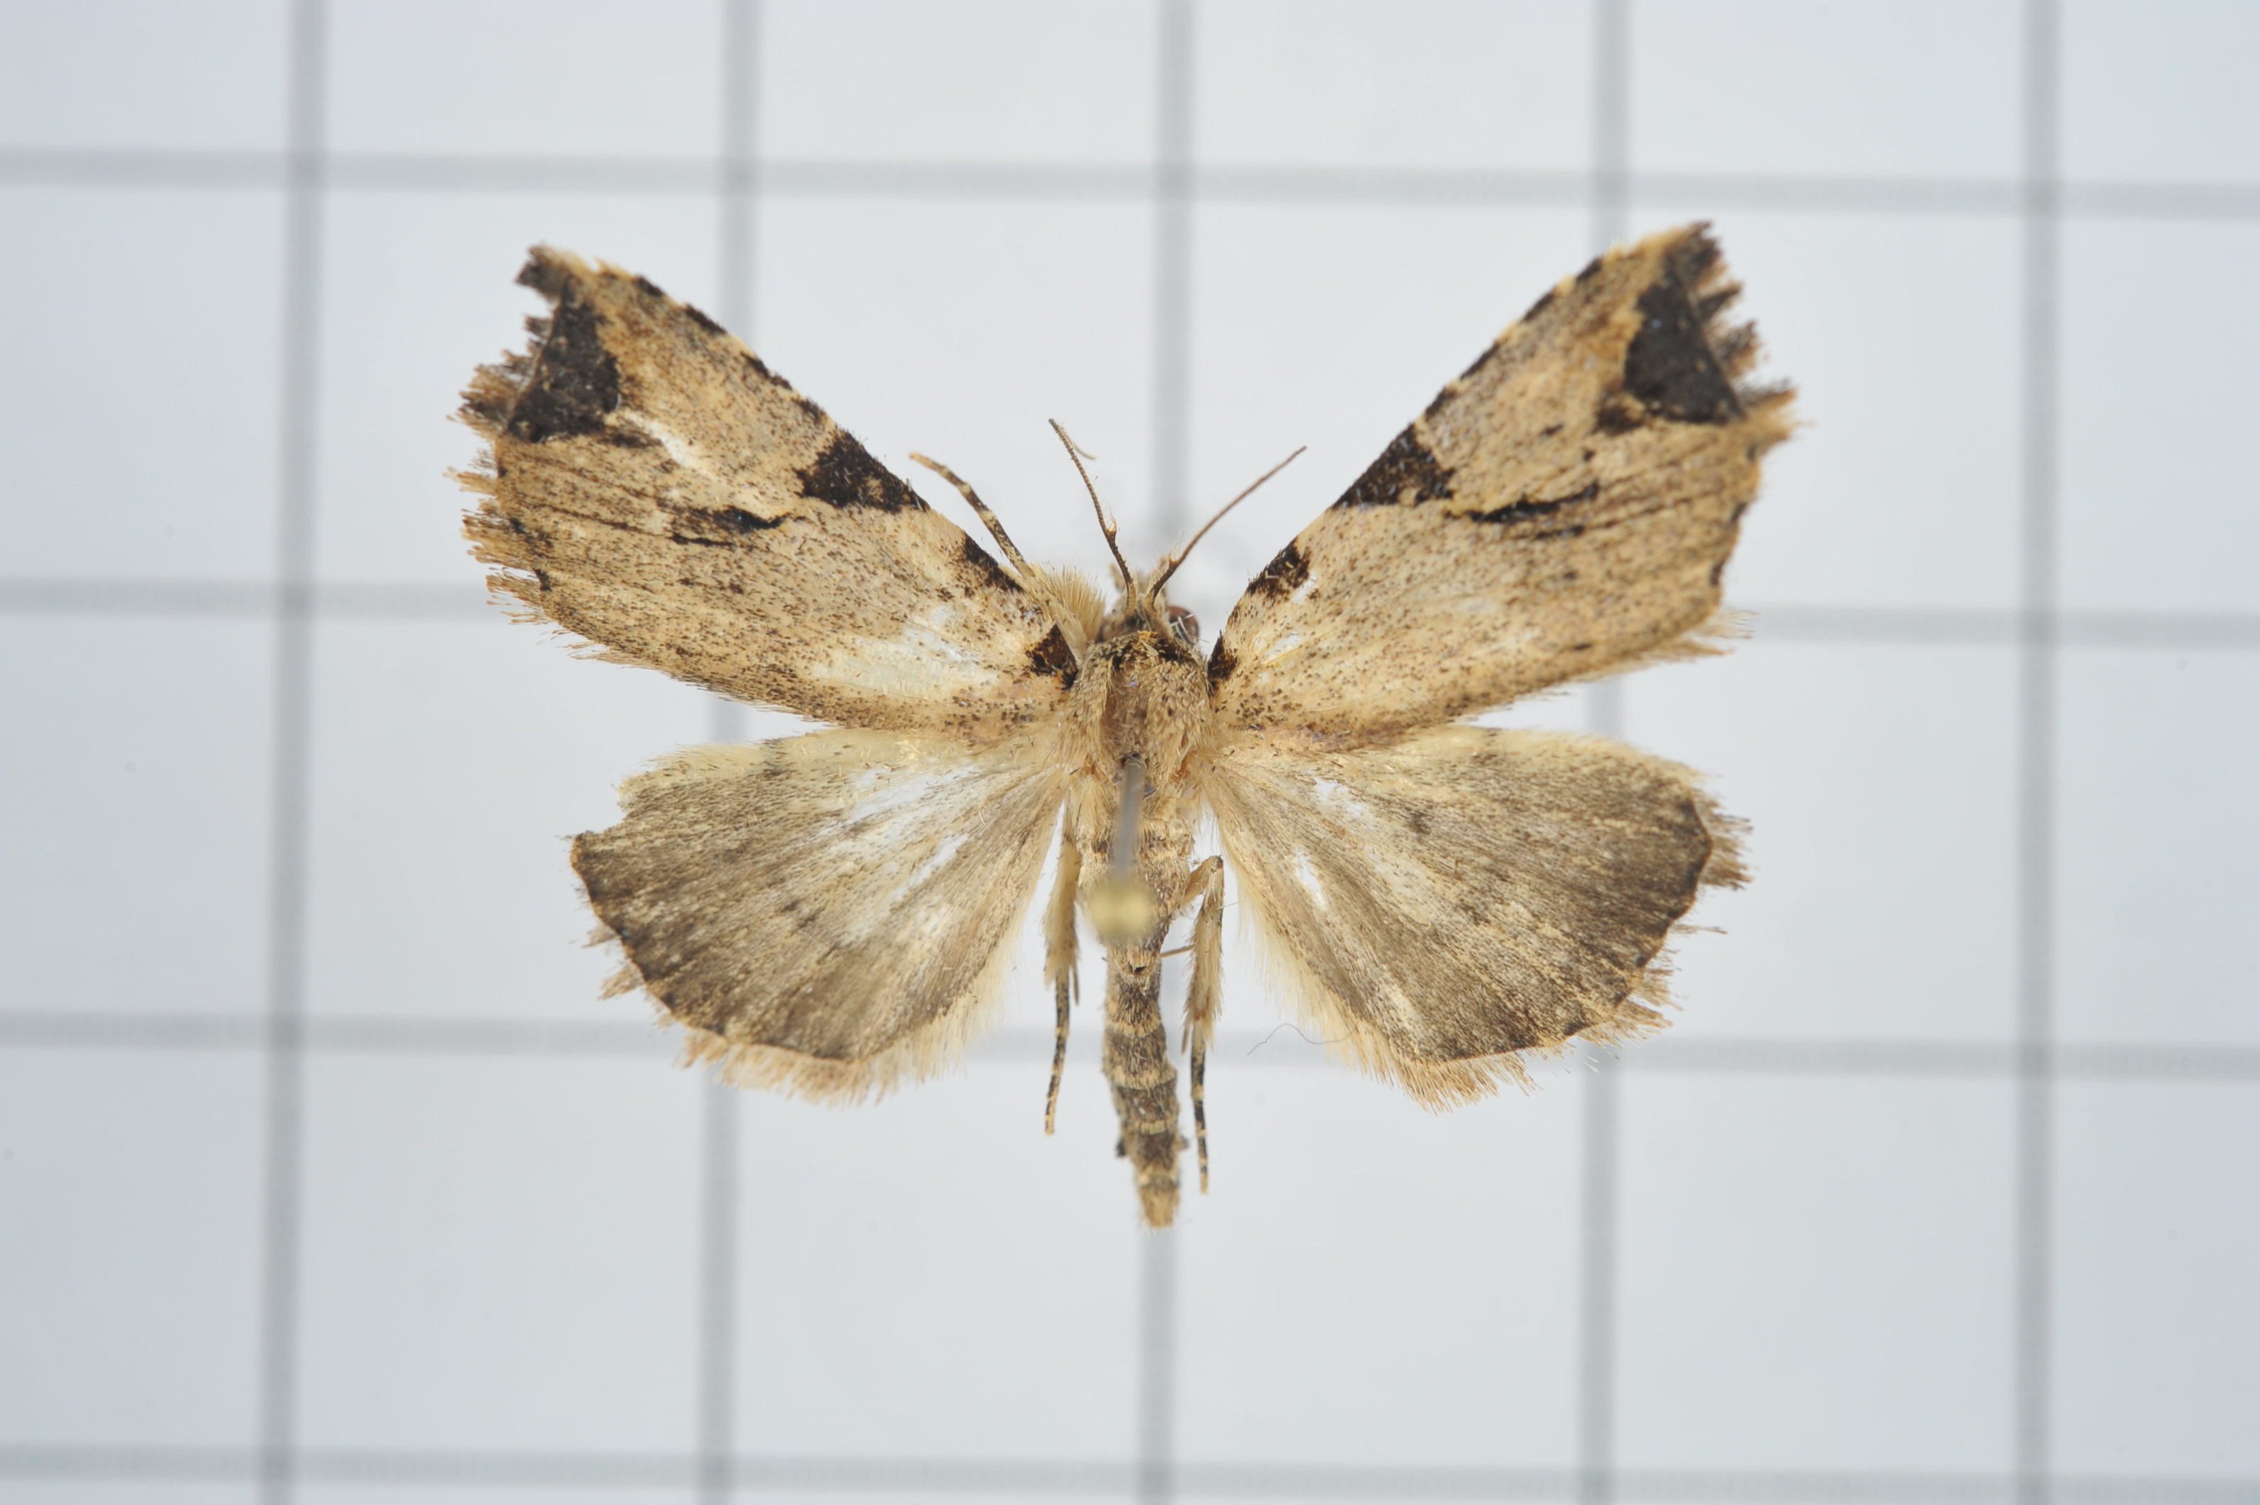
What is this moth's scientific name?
Oglasa costimacula
